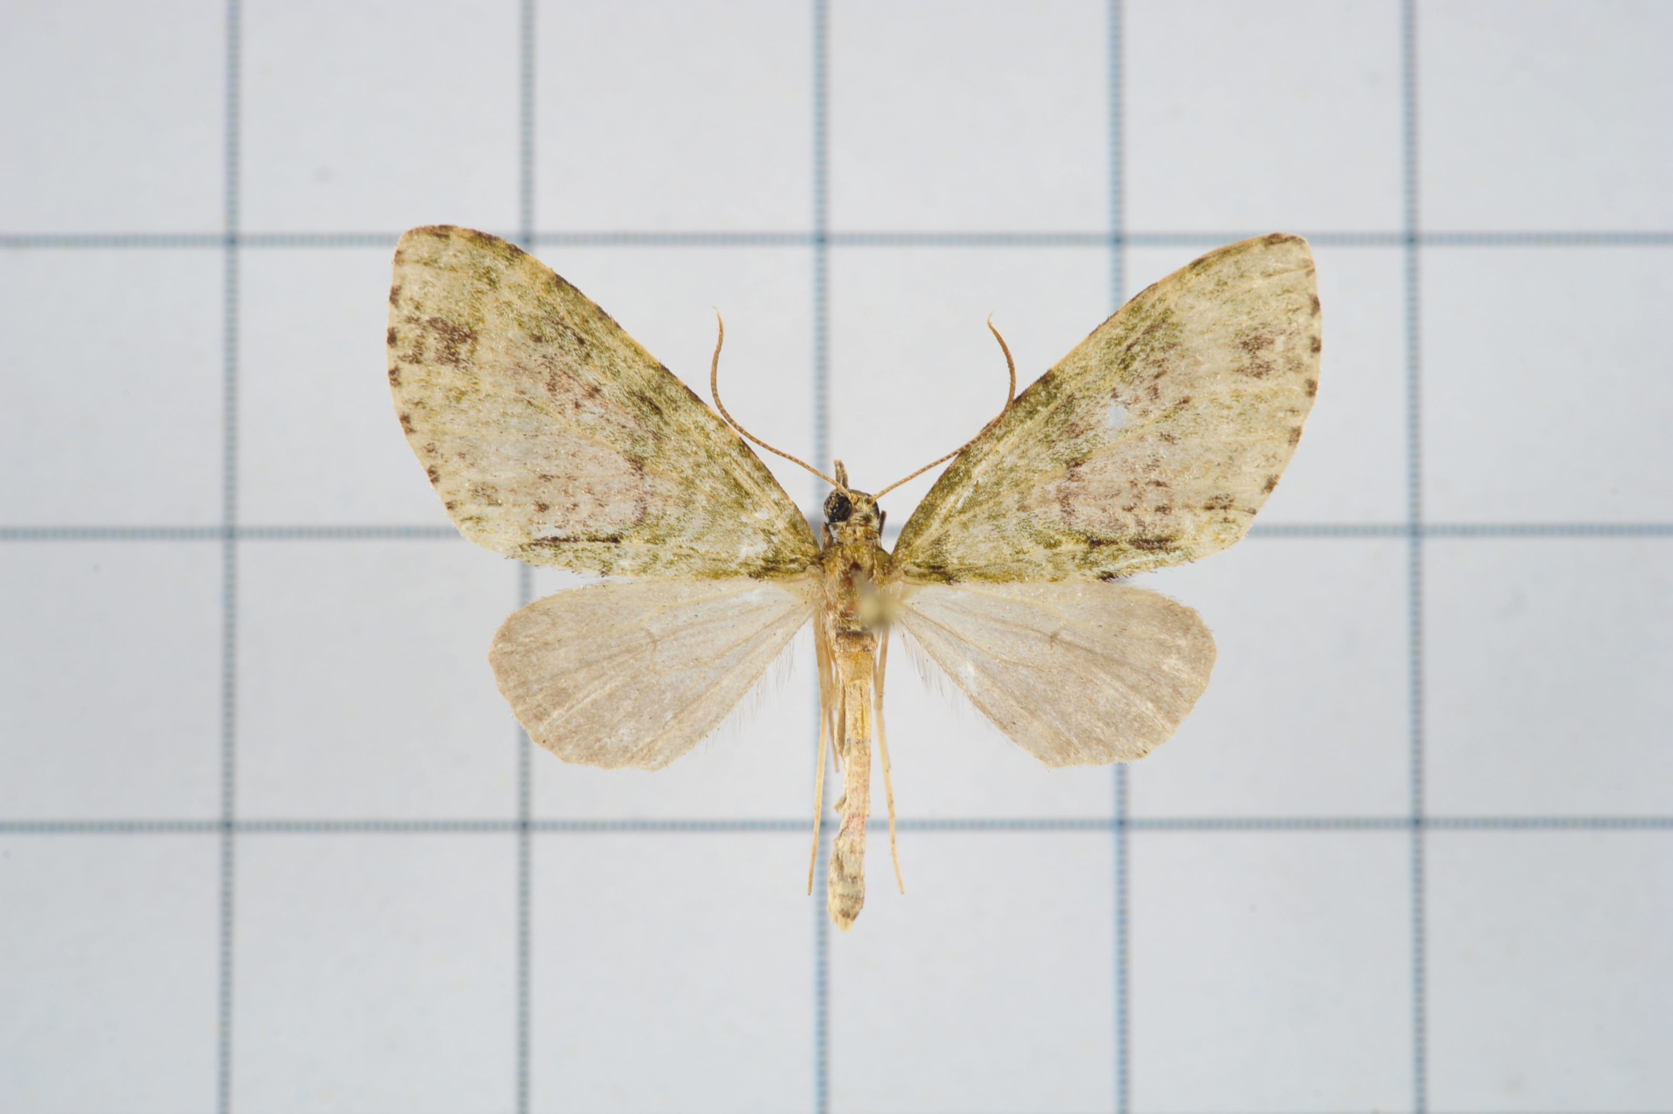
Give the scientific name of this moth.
Phthonoloba viridifasciata
